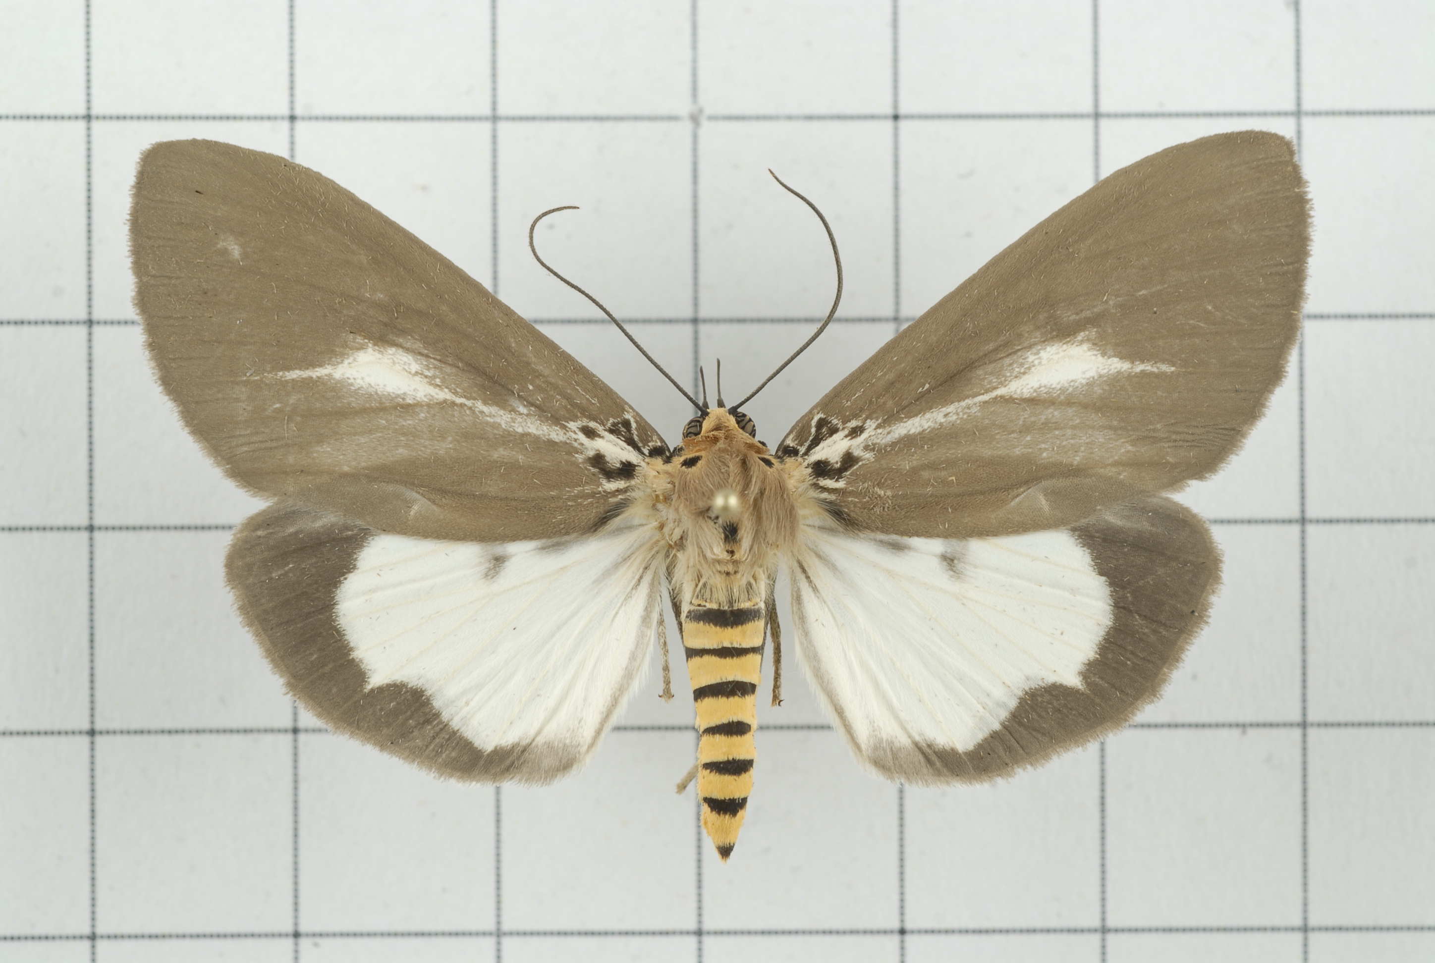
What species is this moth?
Asota heliconia zebrina
